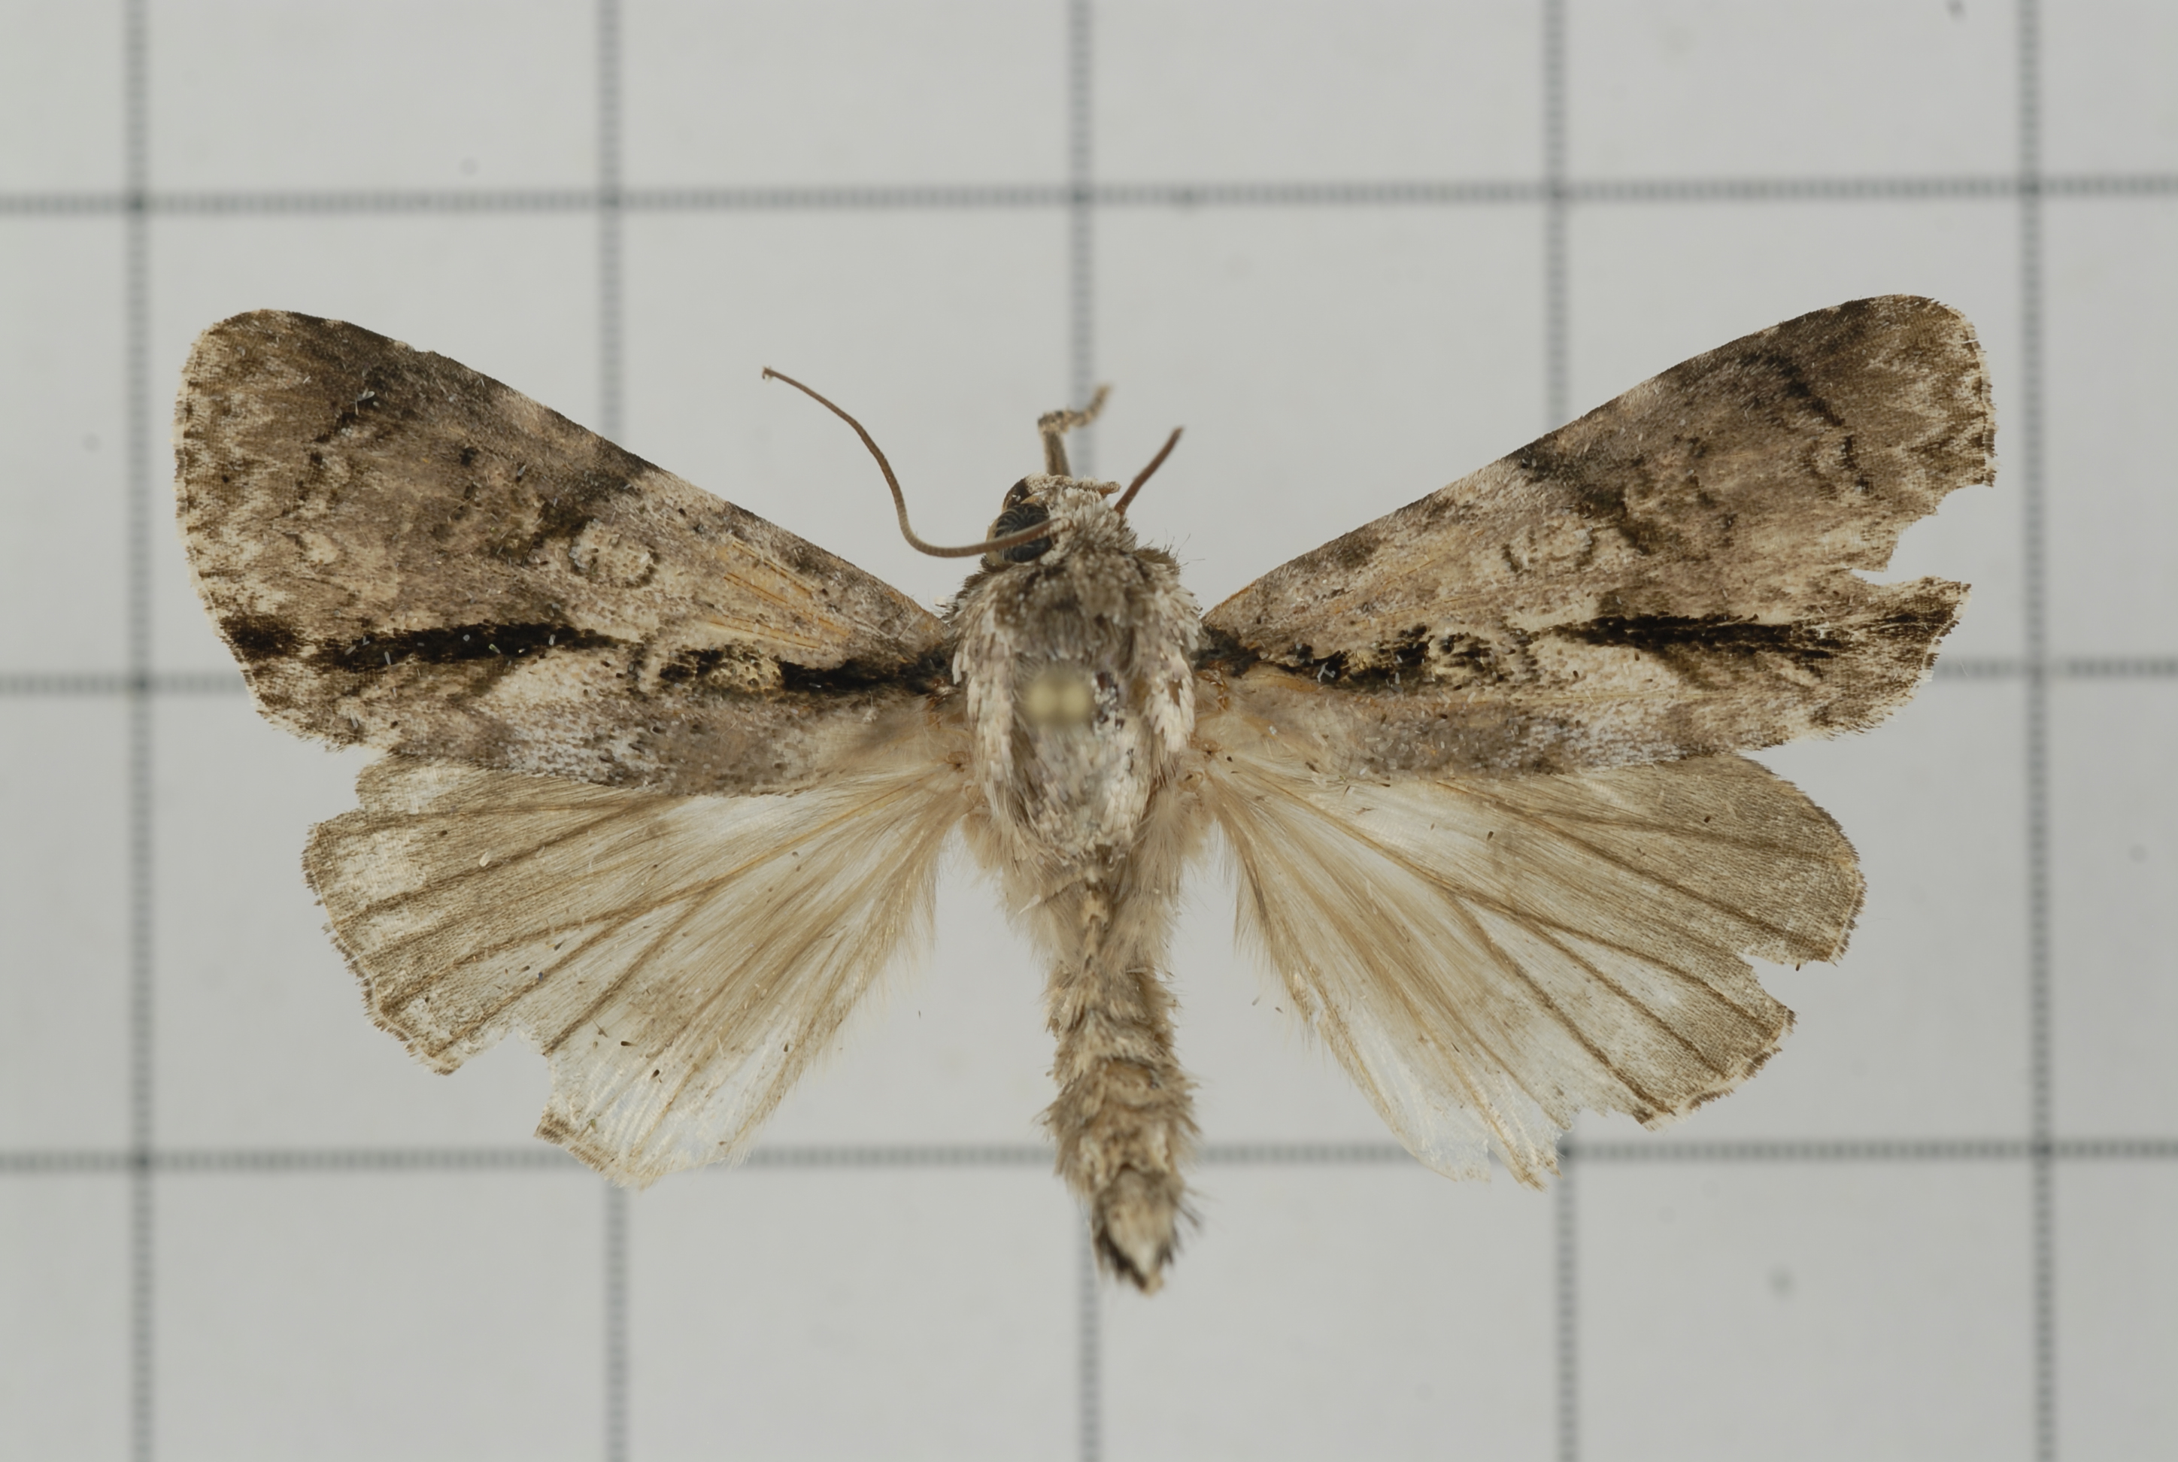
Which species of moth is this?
Fascionycta fasciata
